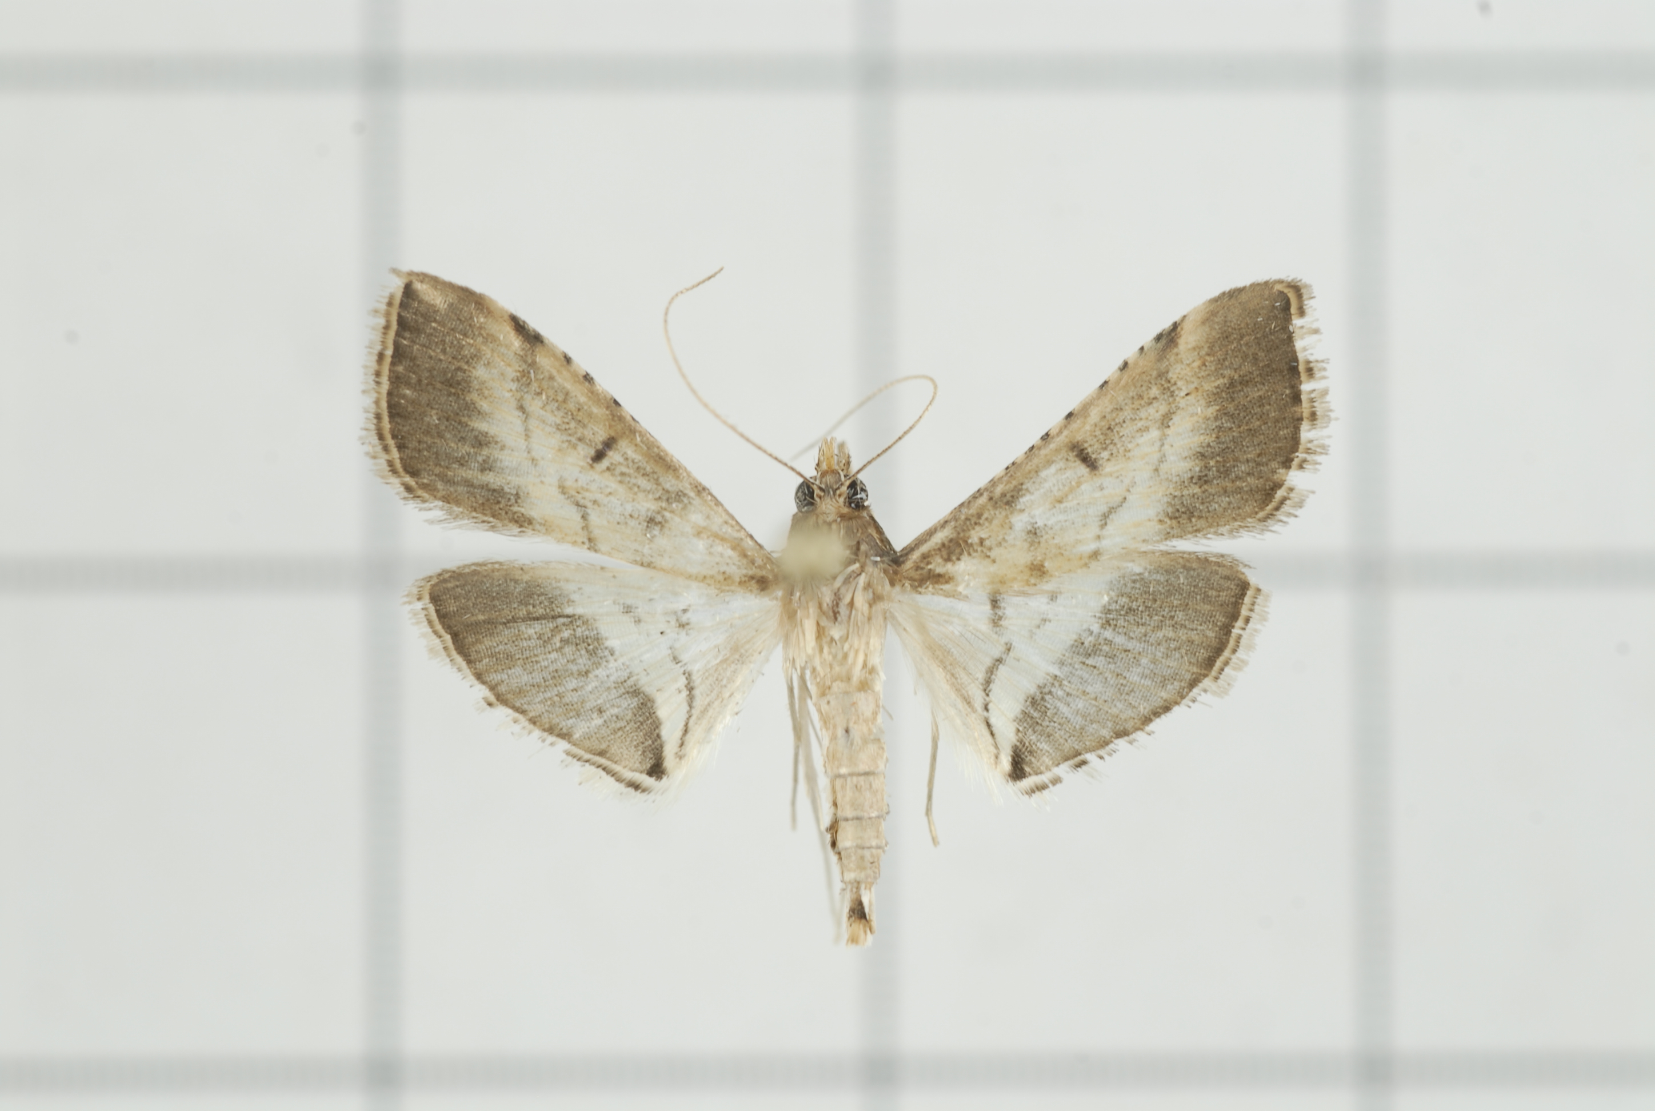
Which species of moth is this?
Cnaphalocrocis euryterminalis
